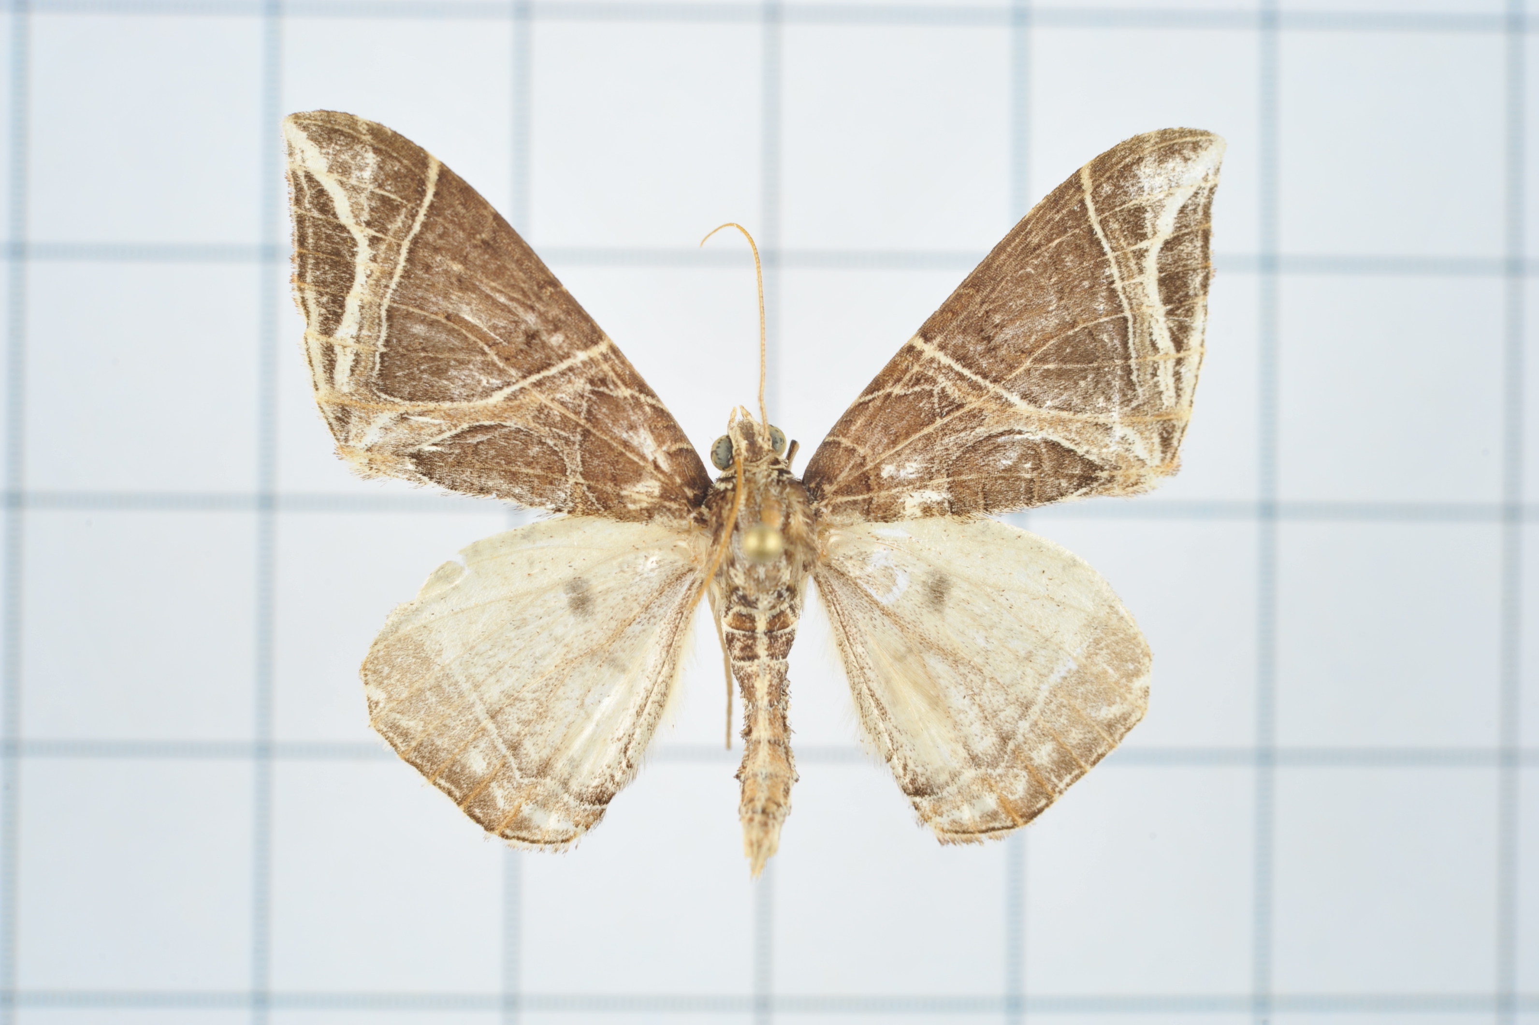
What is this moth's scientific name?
Ecliptopera rectilinea kanshinensis
